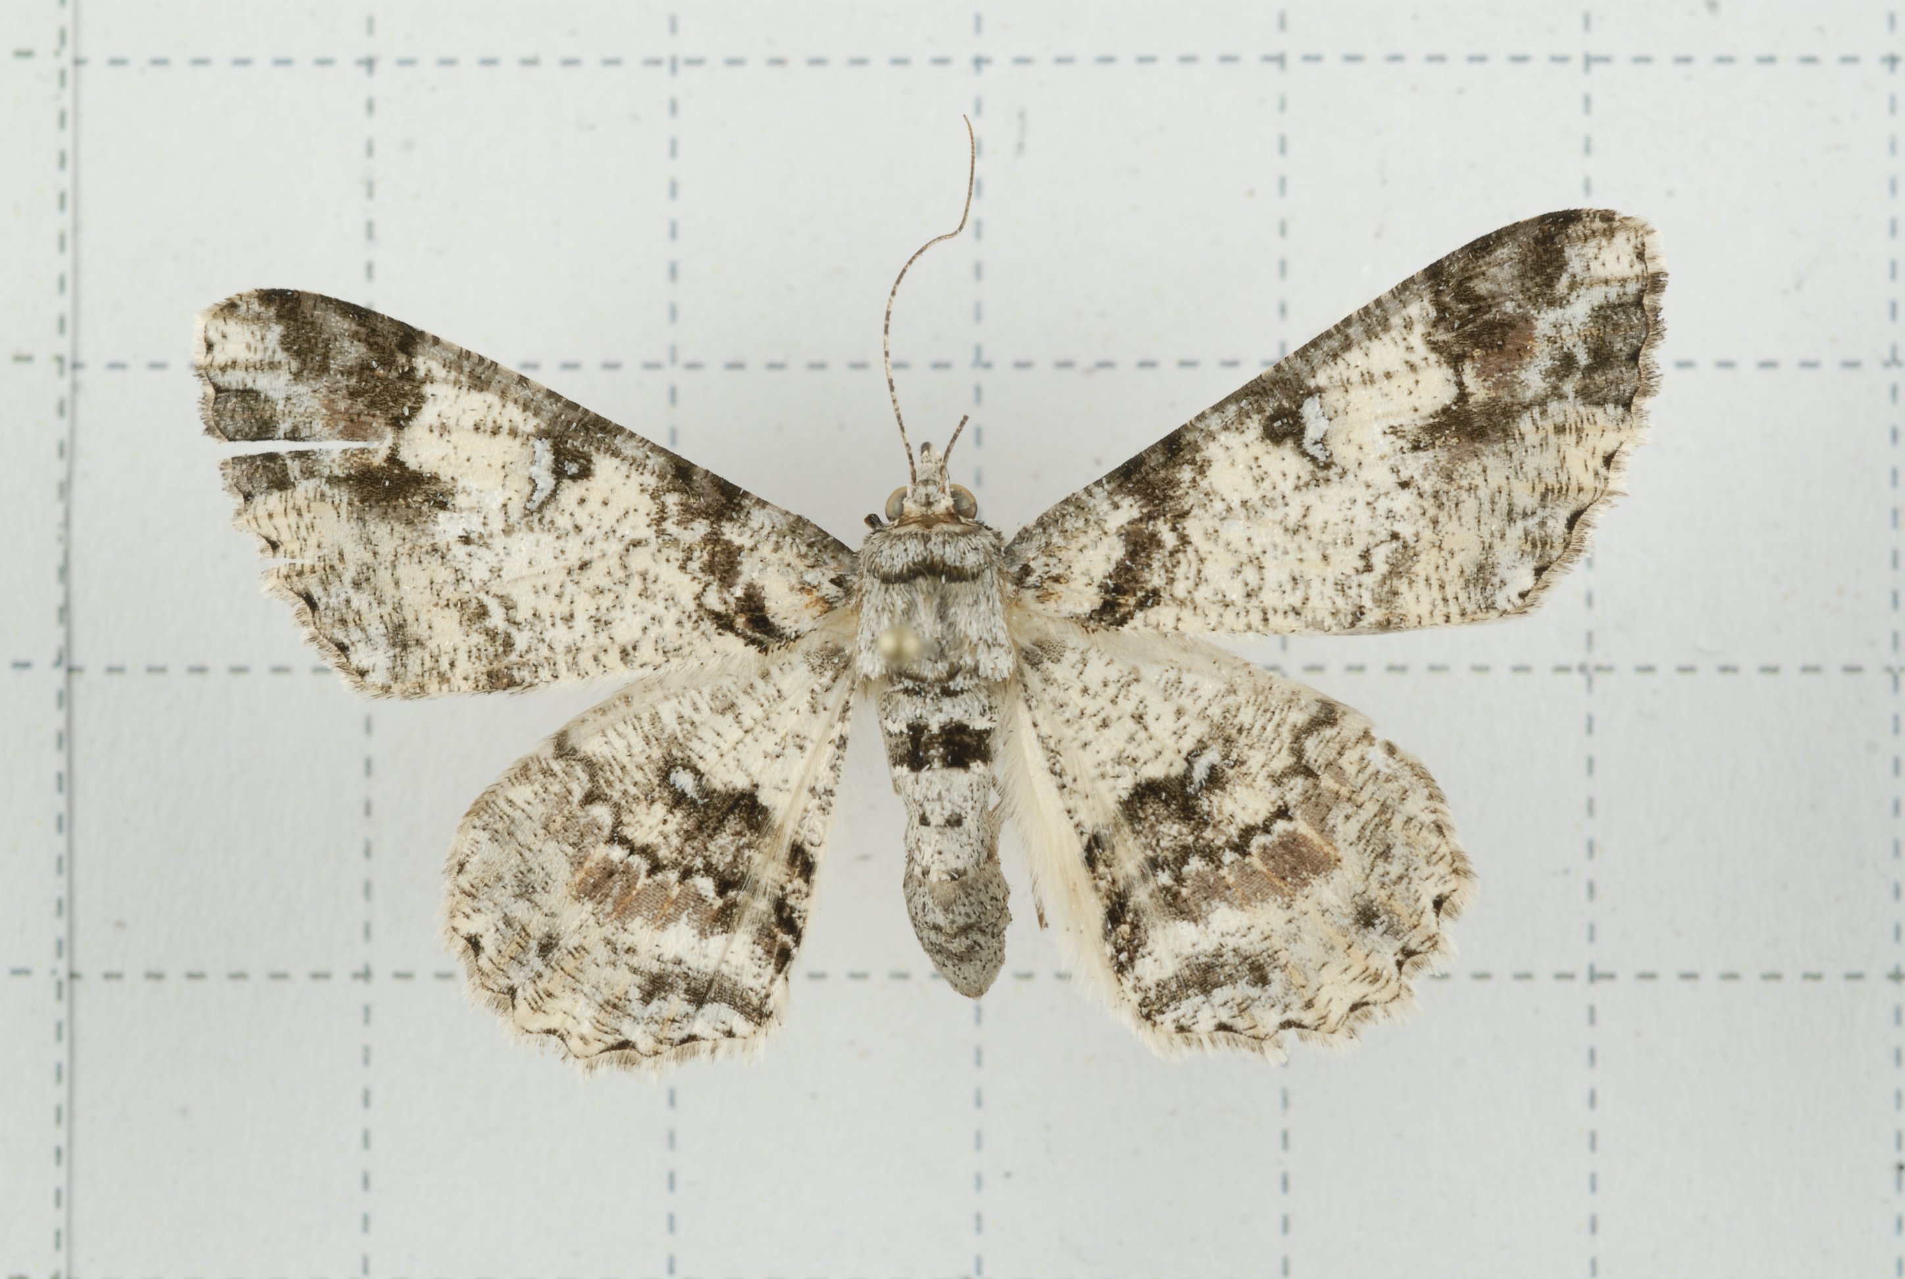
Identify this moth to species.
Cleora fraterna
